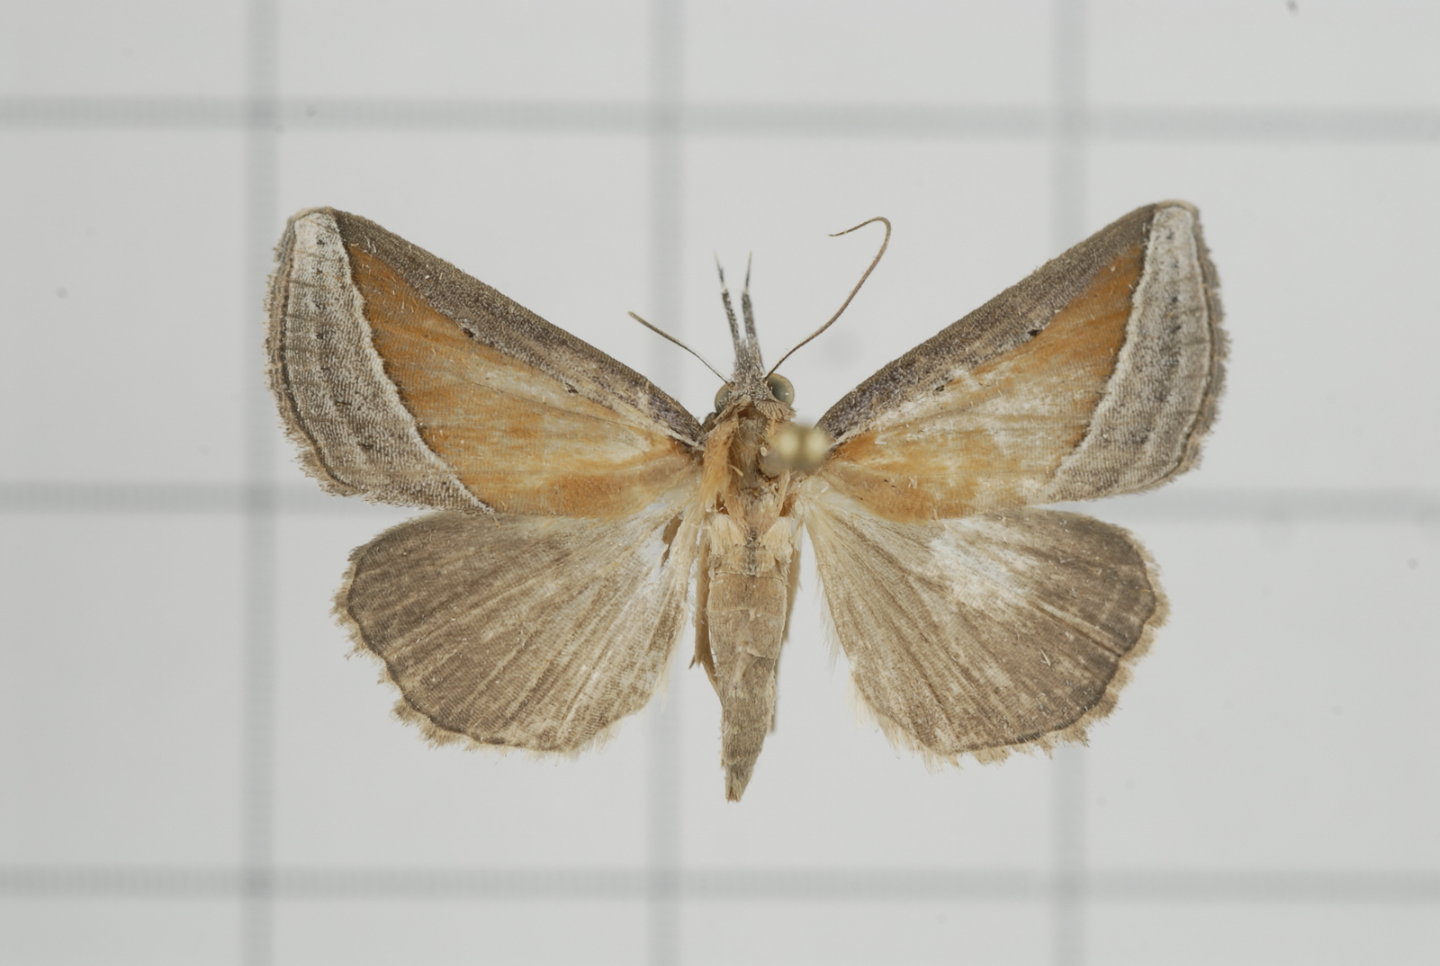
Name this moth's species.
Hypena conscitalis
